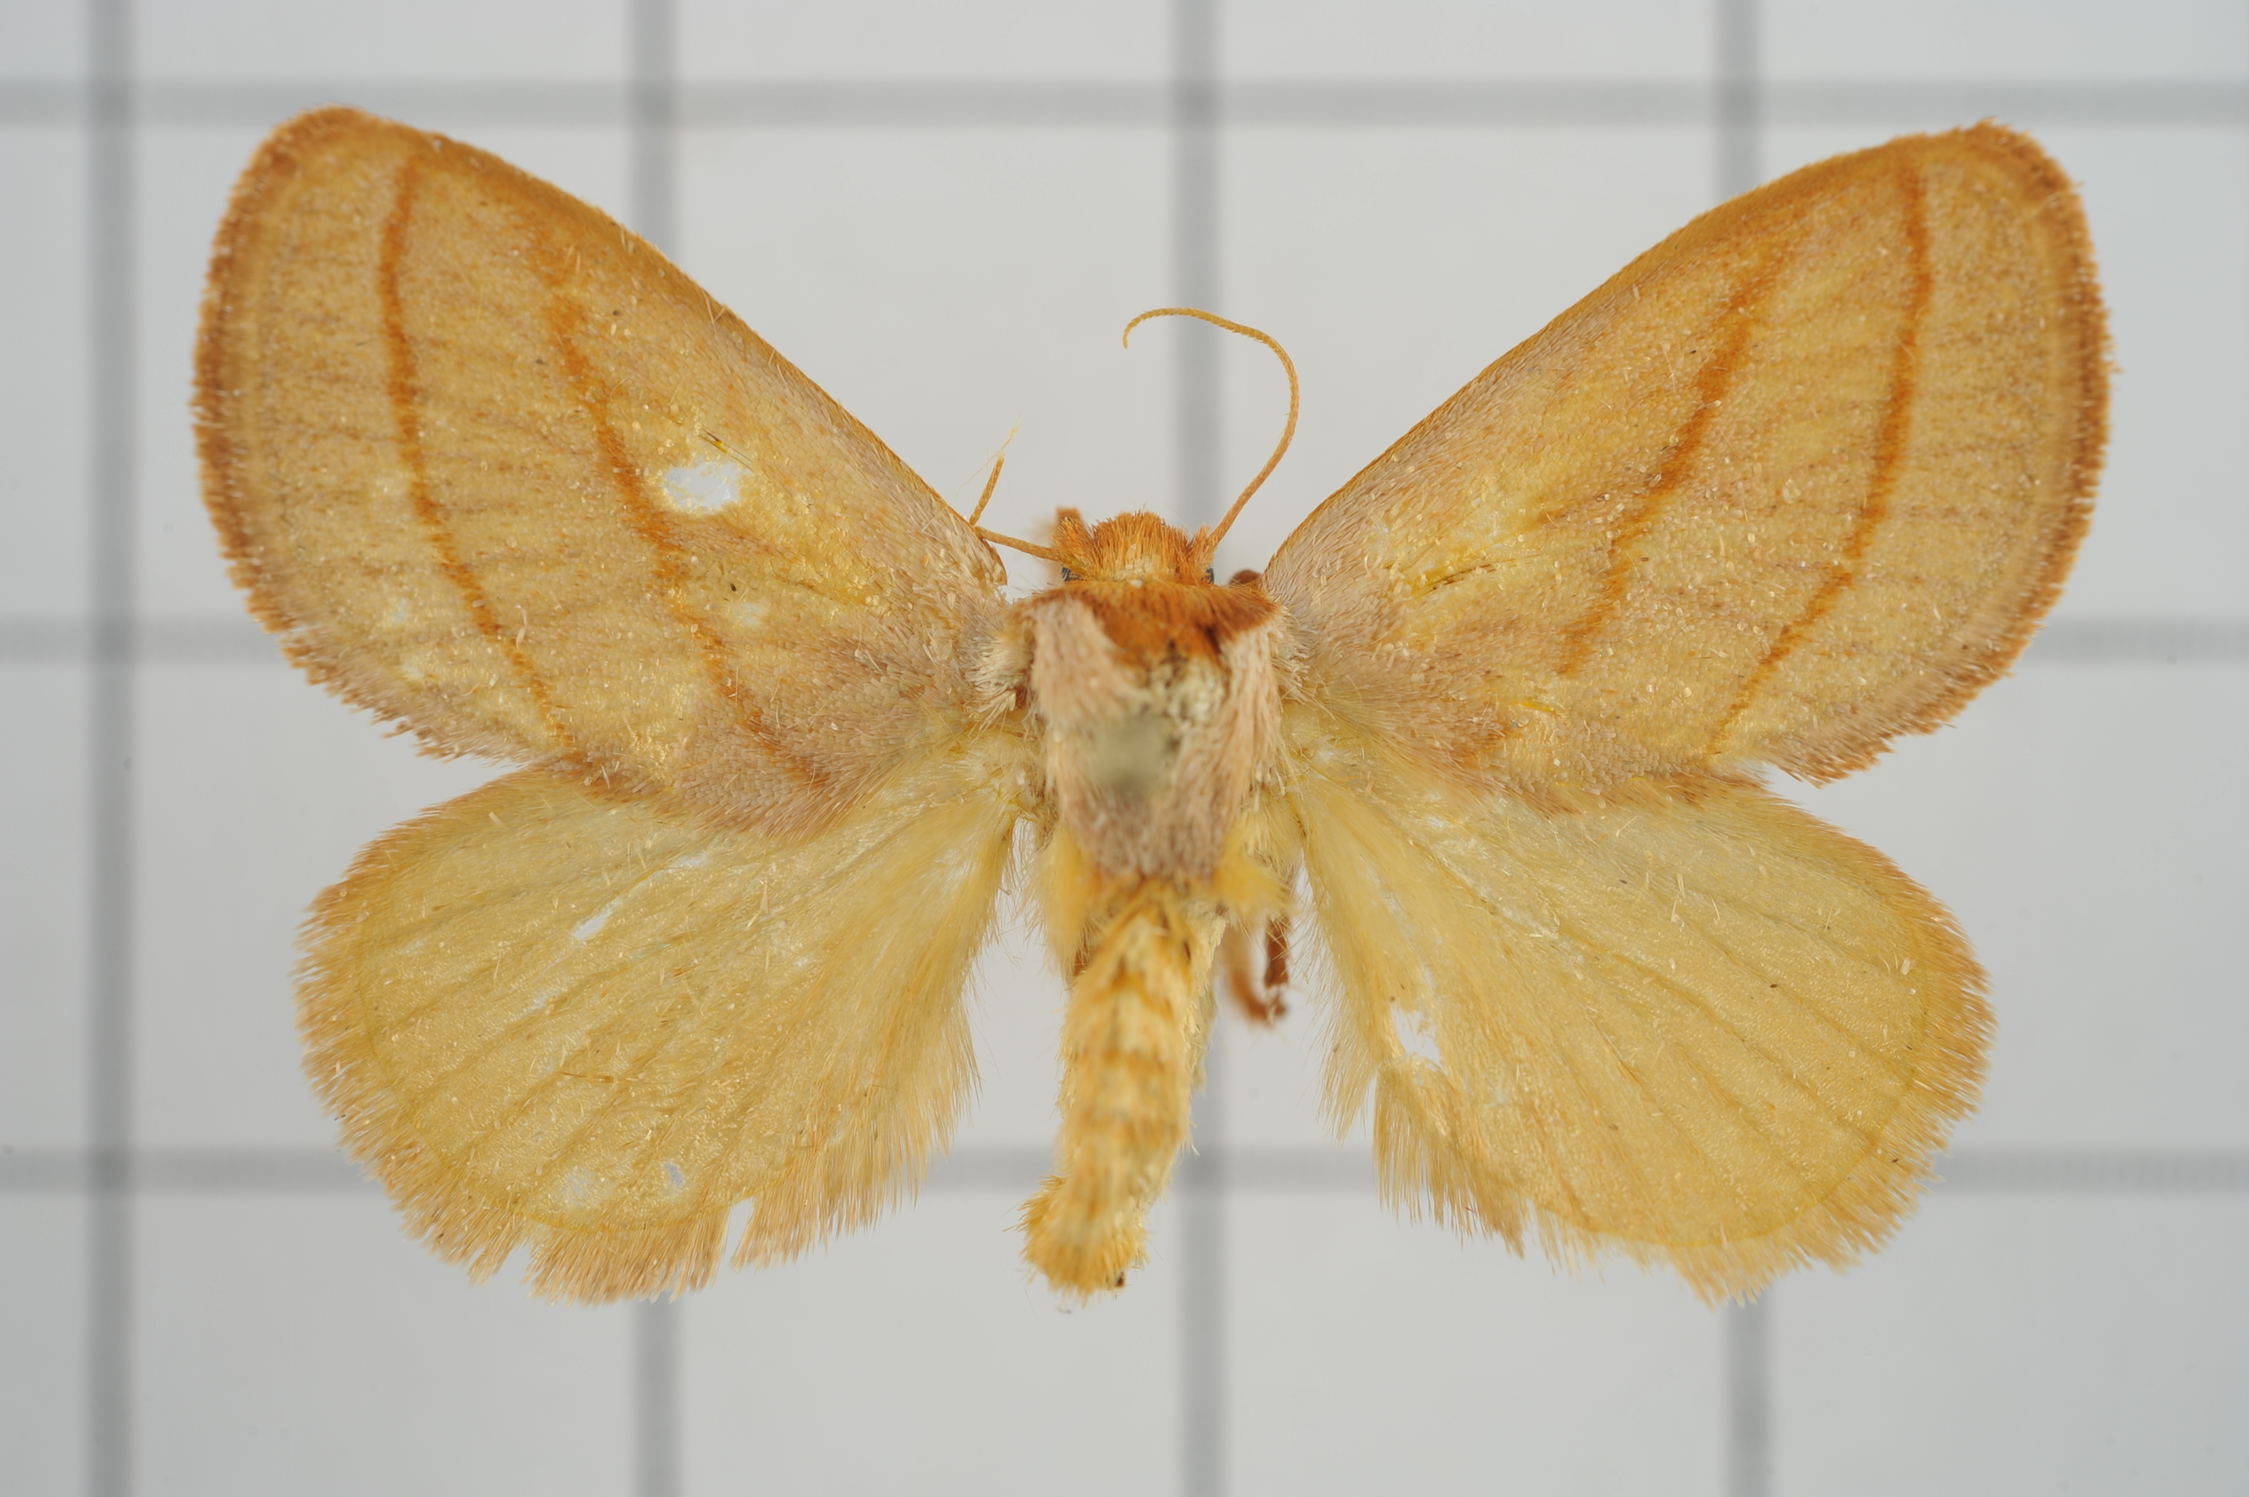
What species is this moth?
Cania heppneri
